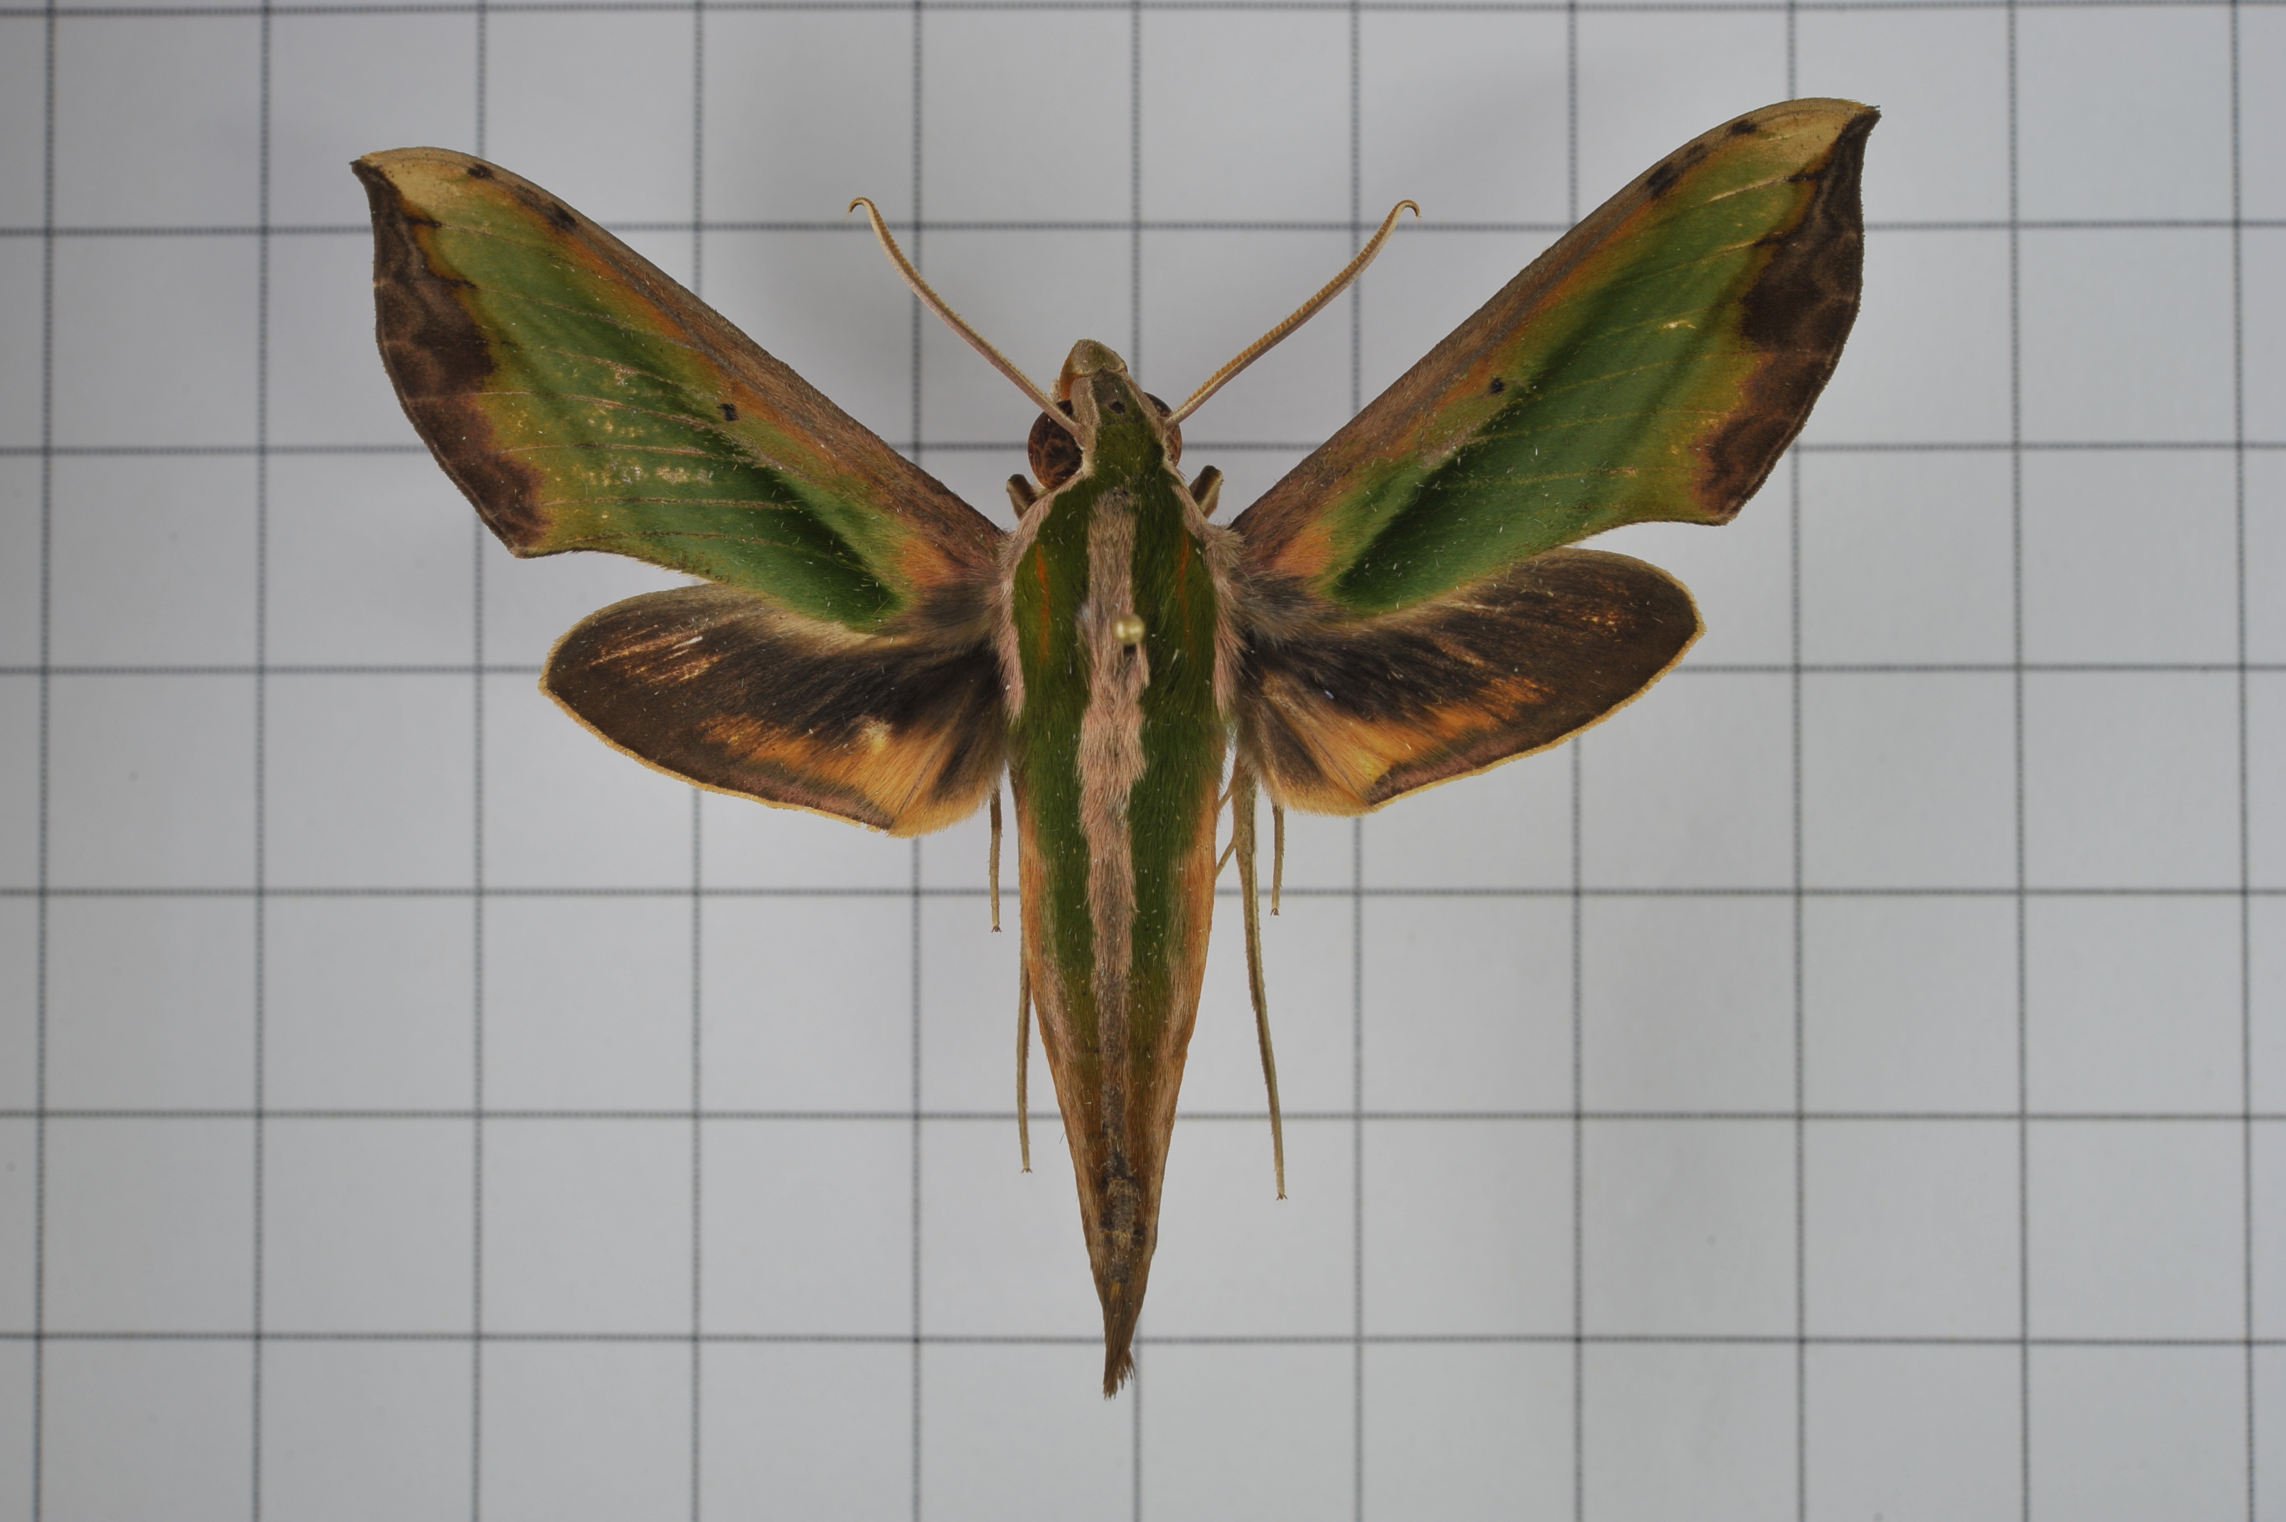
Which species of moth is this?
Pergesa acteus
